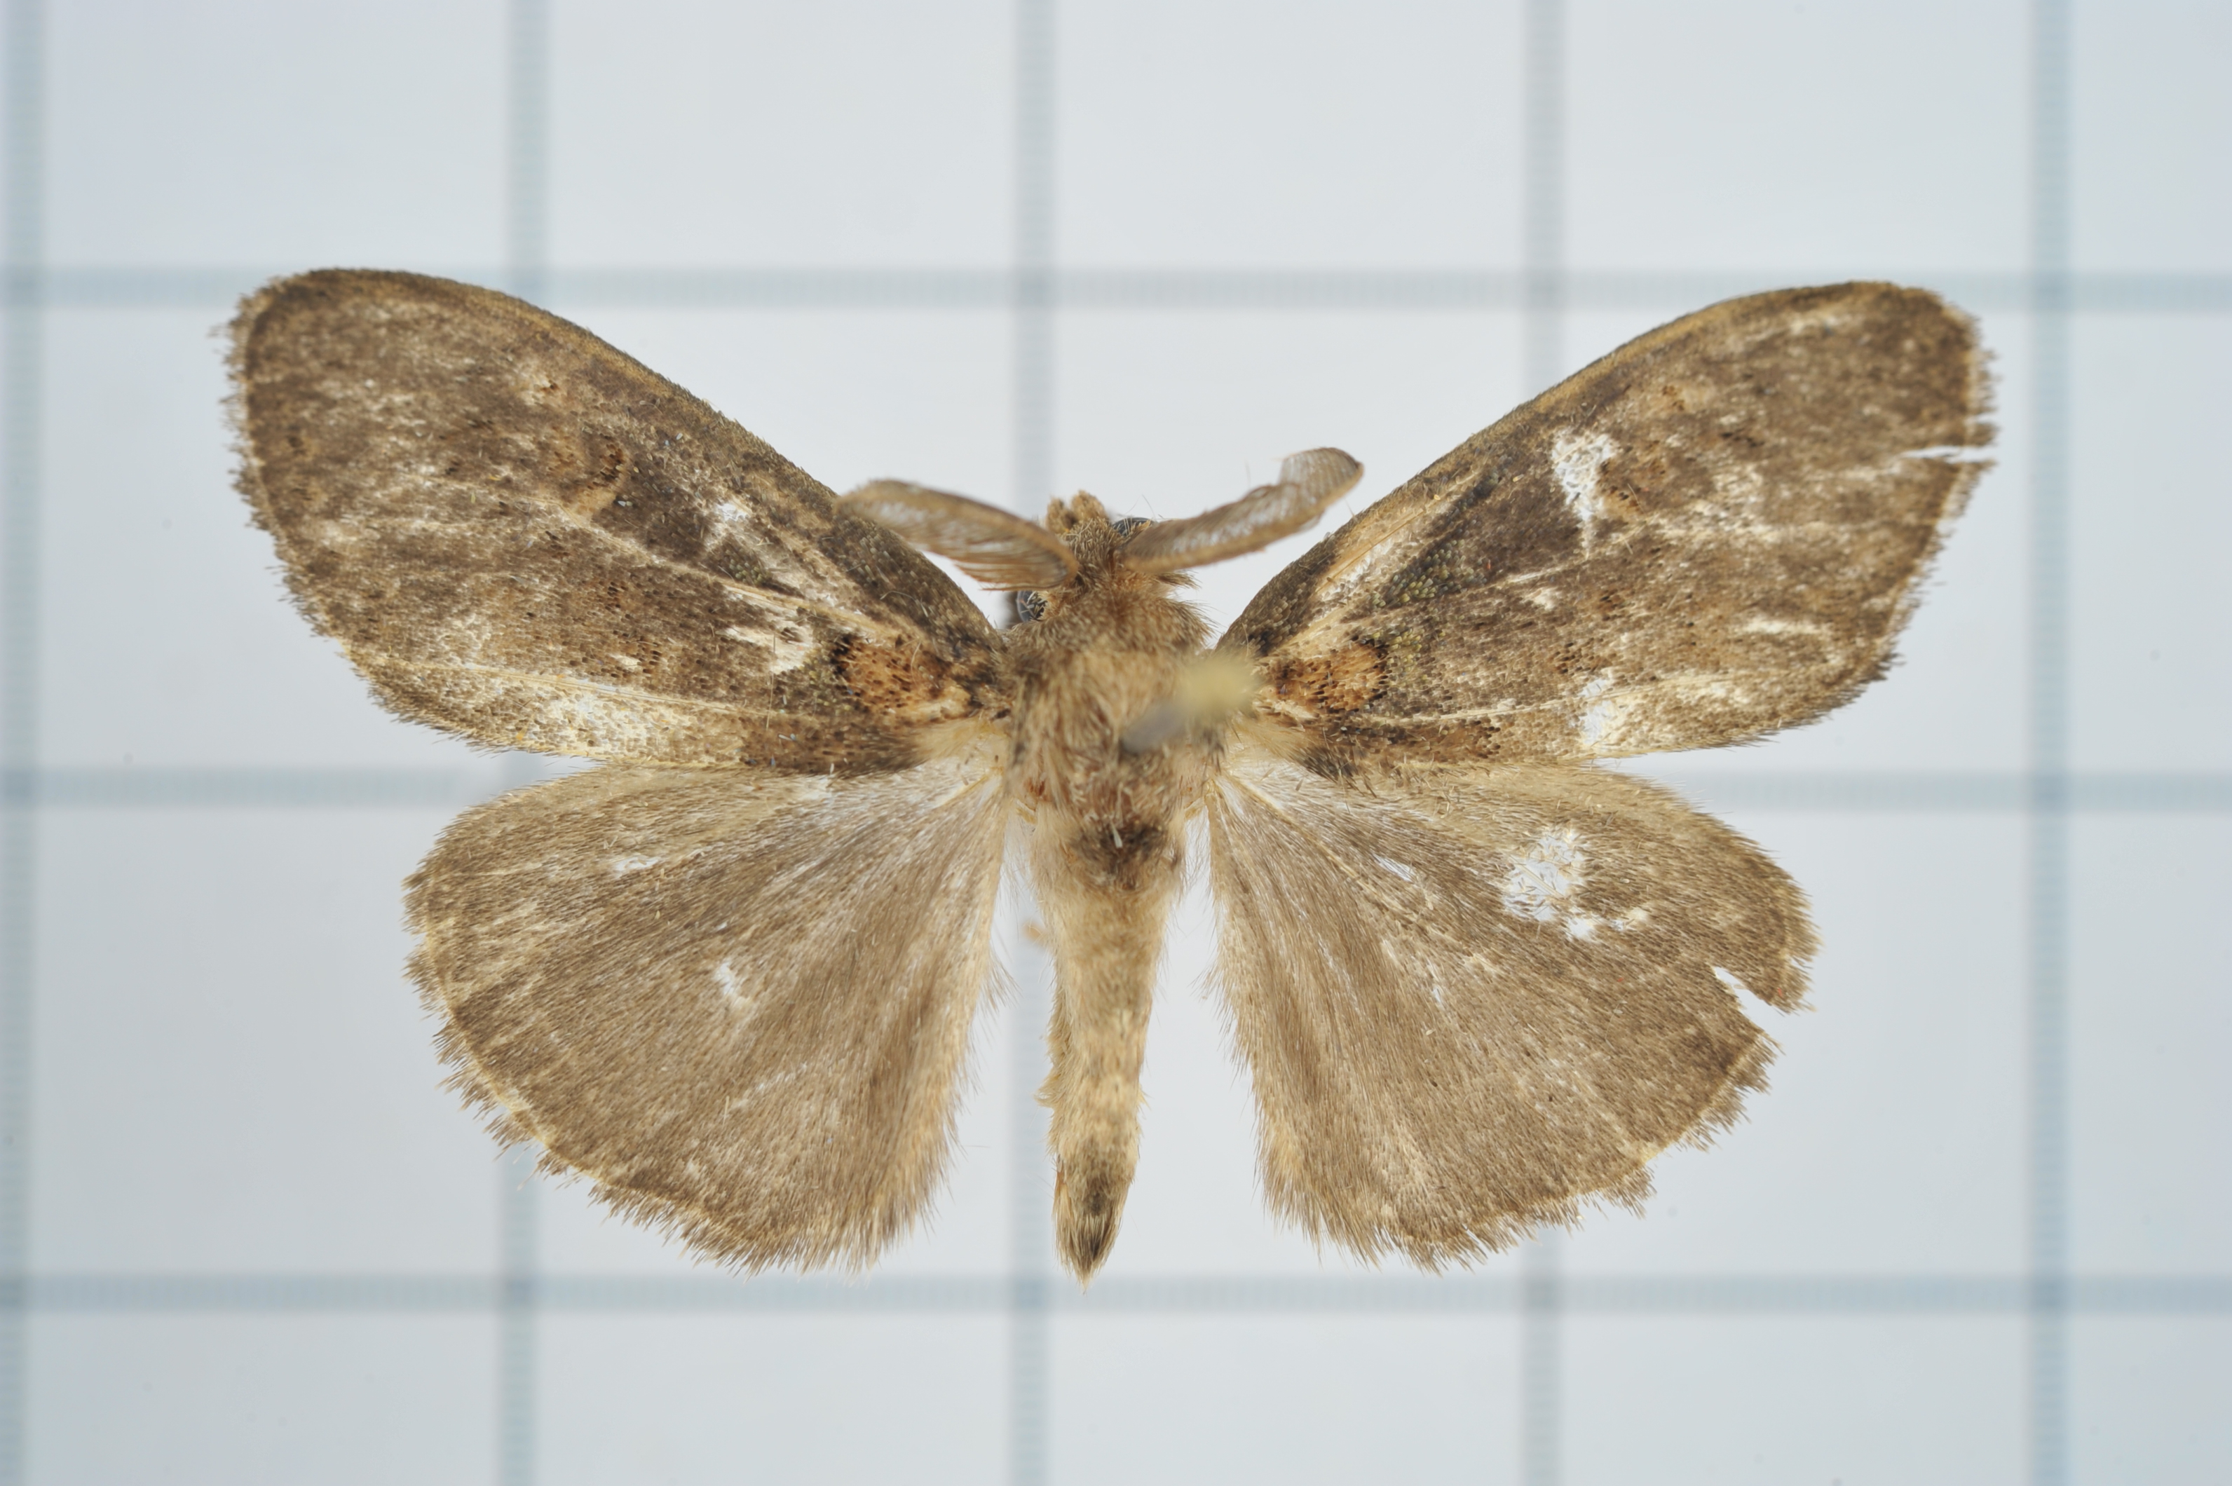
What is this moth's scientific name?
Olene dudgeoni
